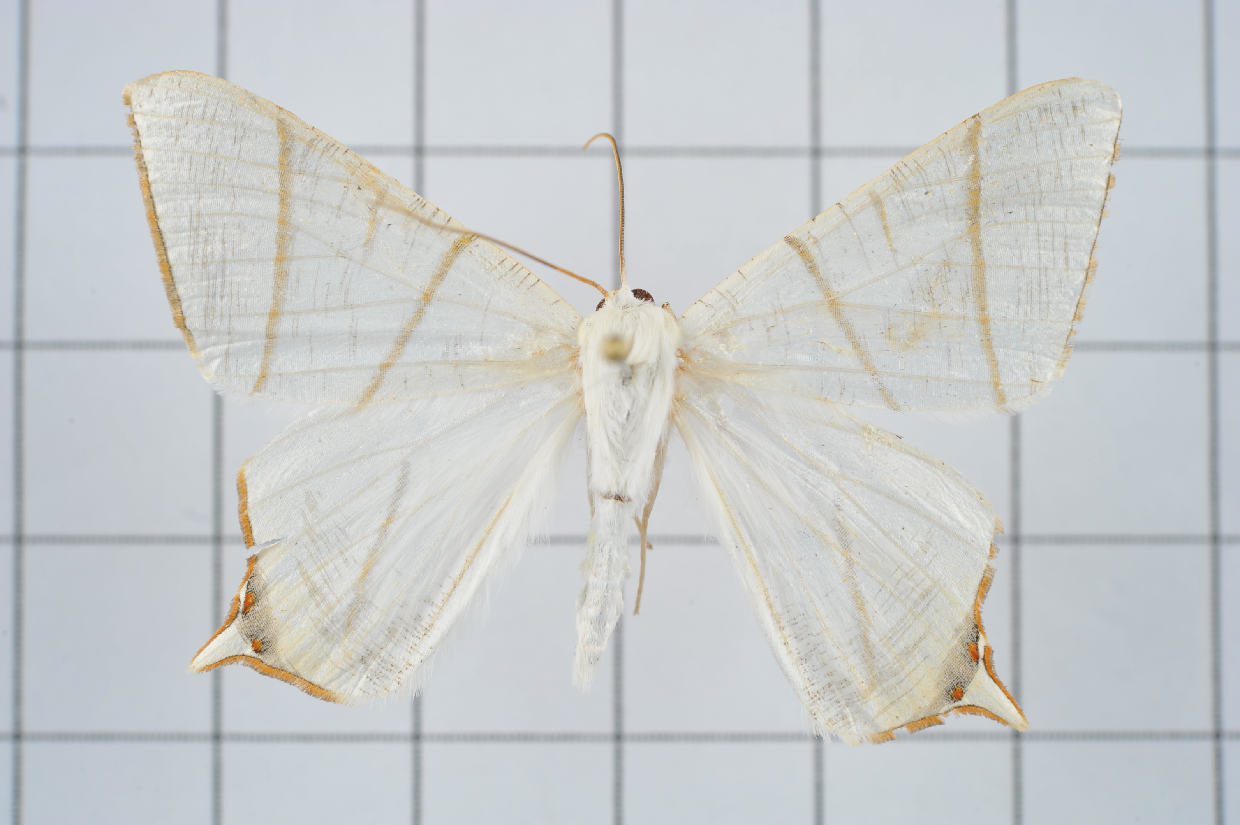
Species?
Ourapteryx changi
